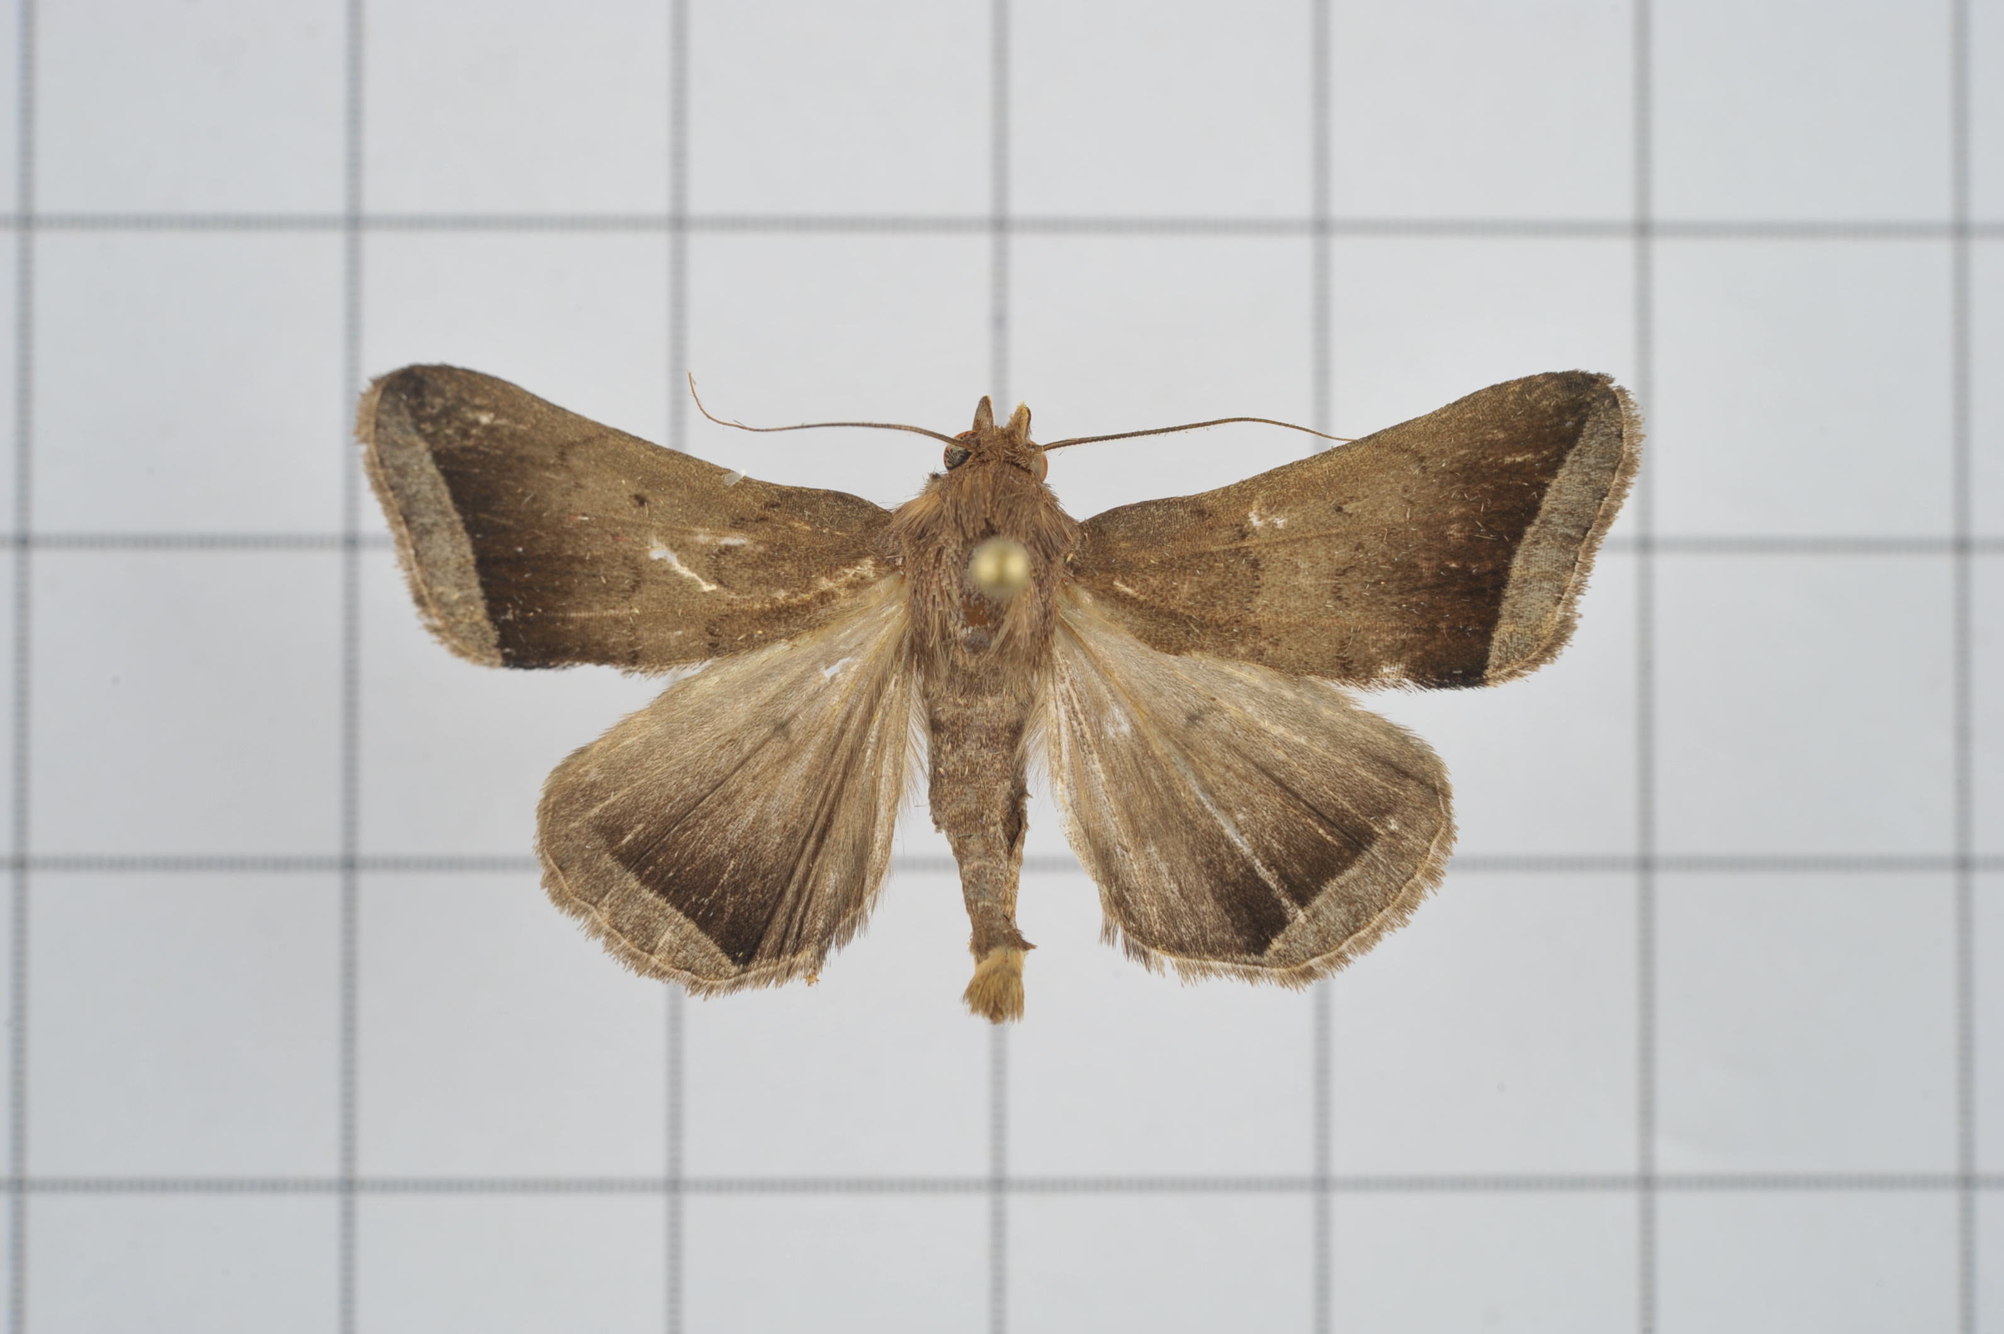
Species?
Simplicia bimarginata
